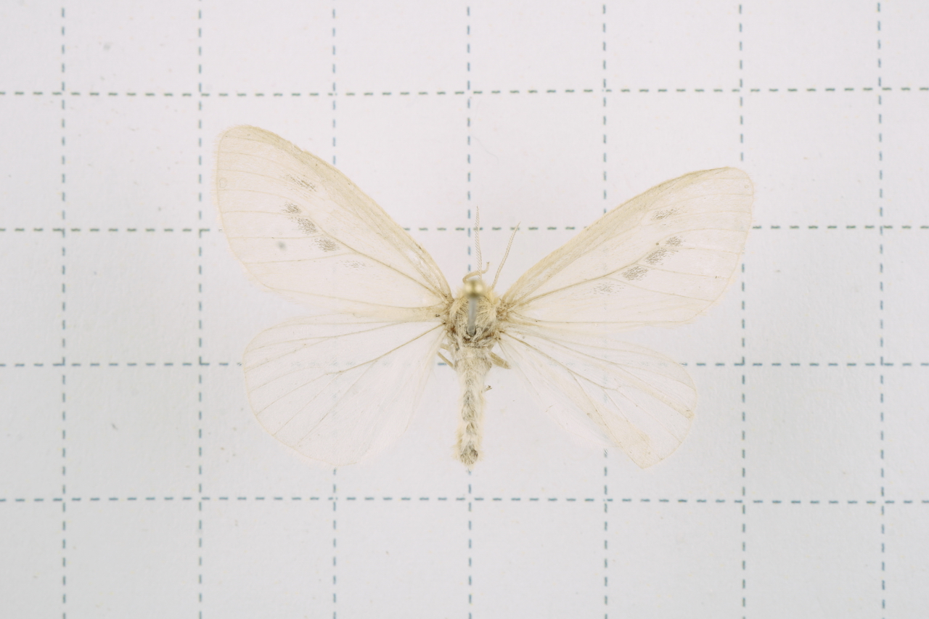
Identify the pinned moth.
Pantana ochripalpis
